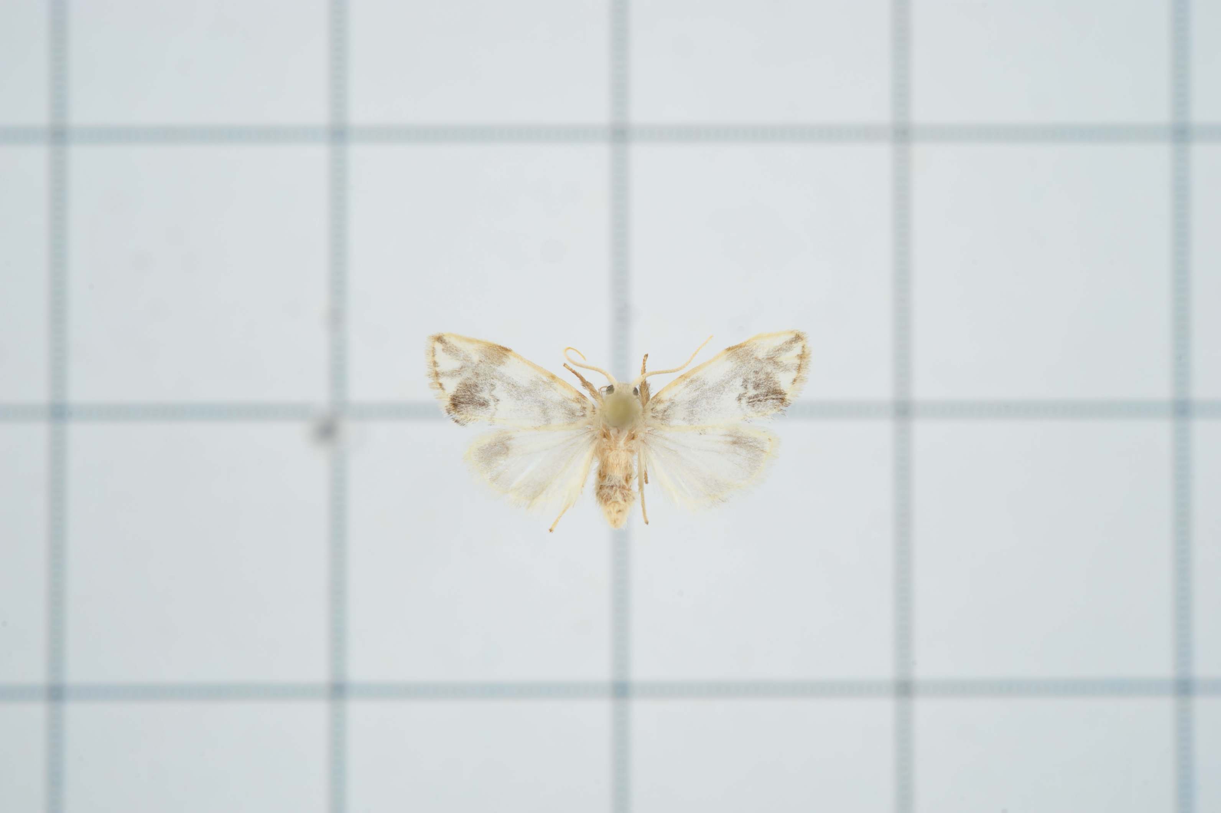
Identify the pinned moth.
Nudaria squamifera
